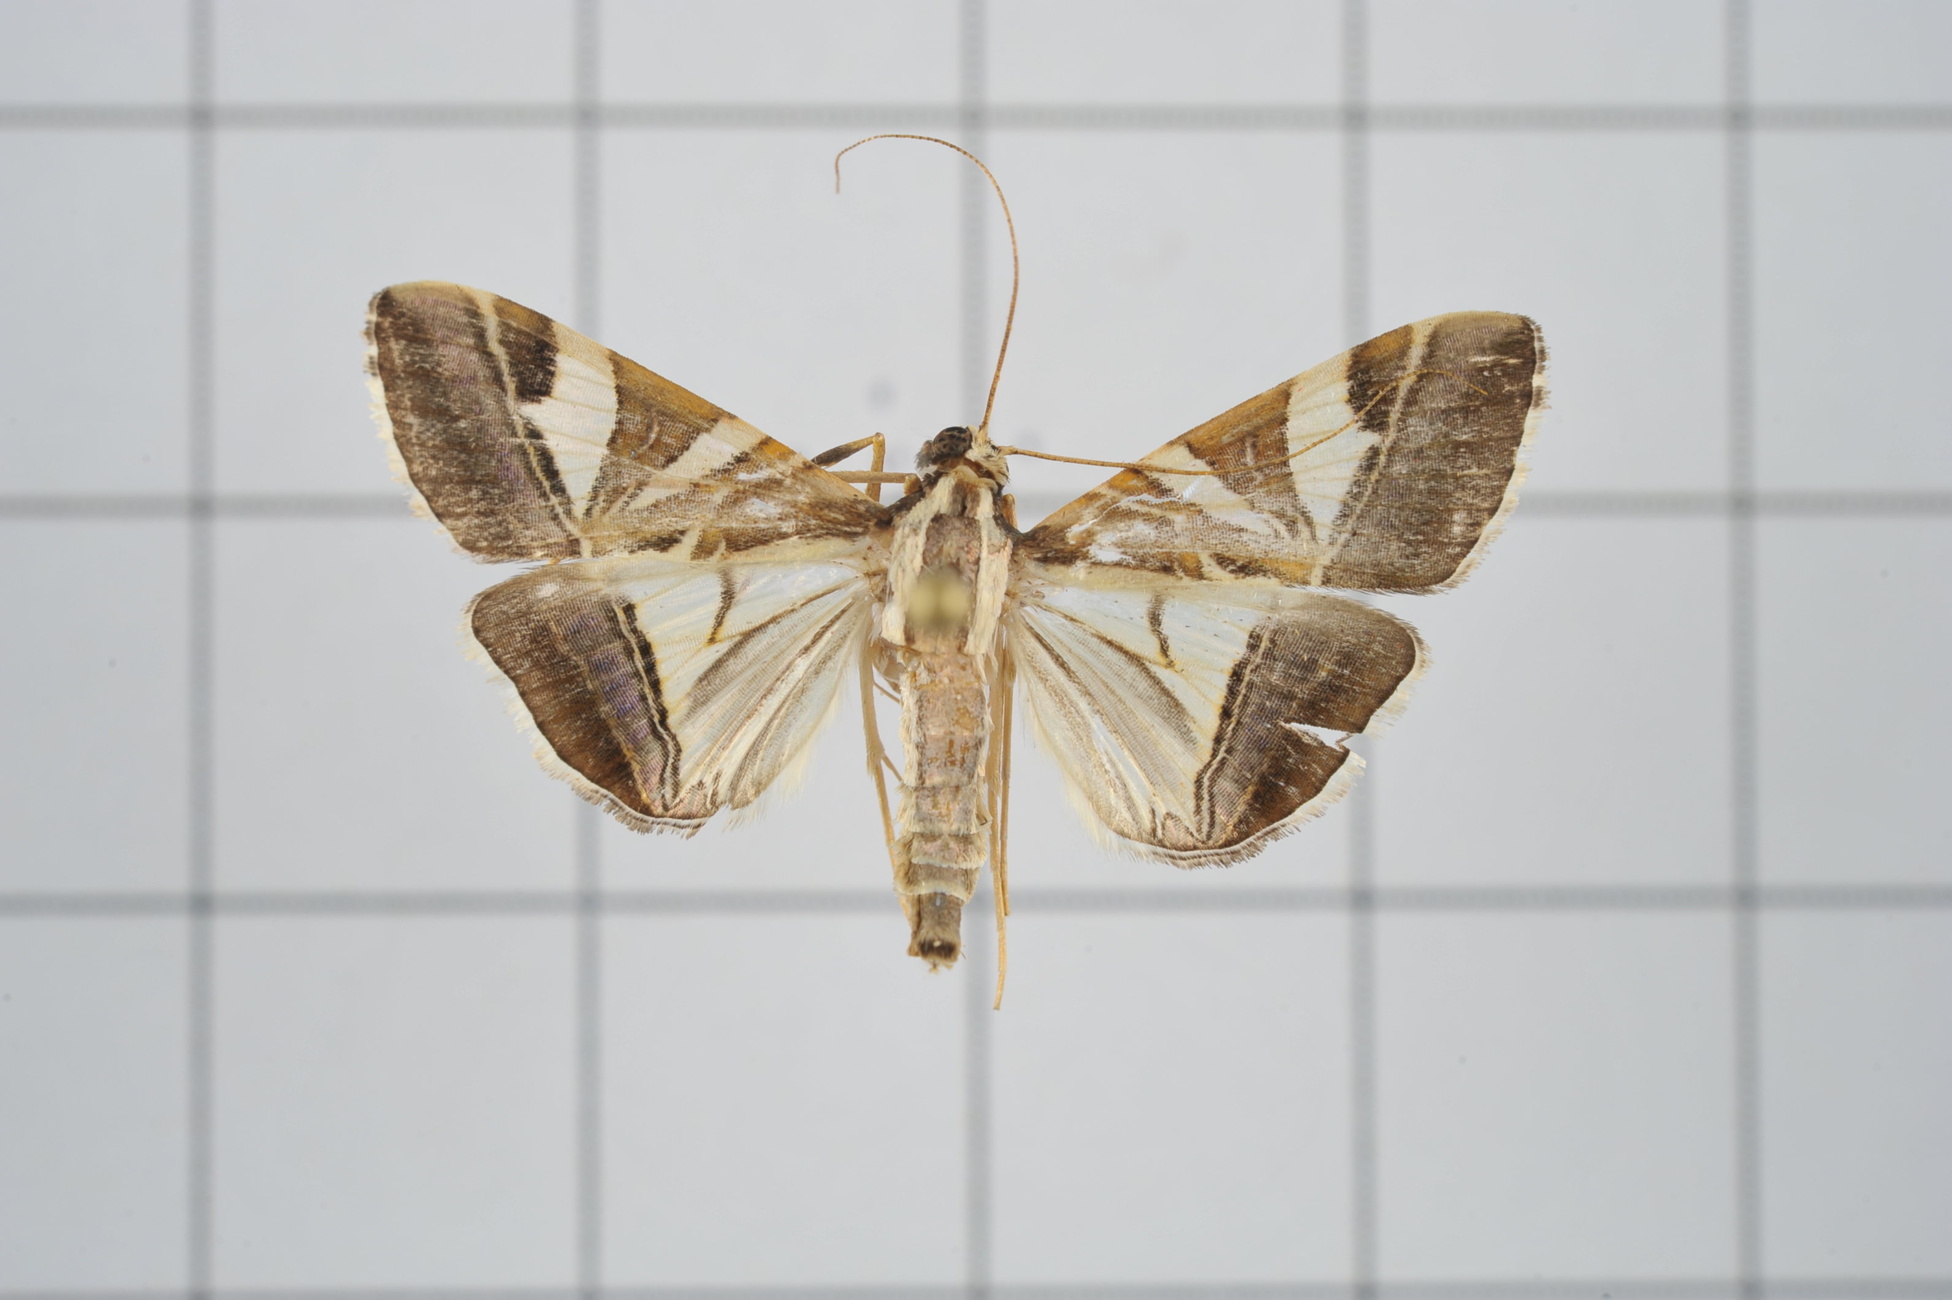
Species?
Agrioglypta itysalis
